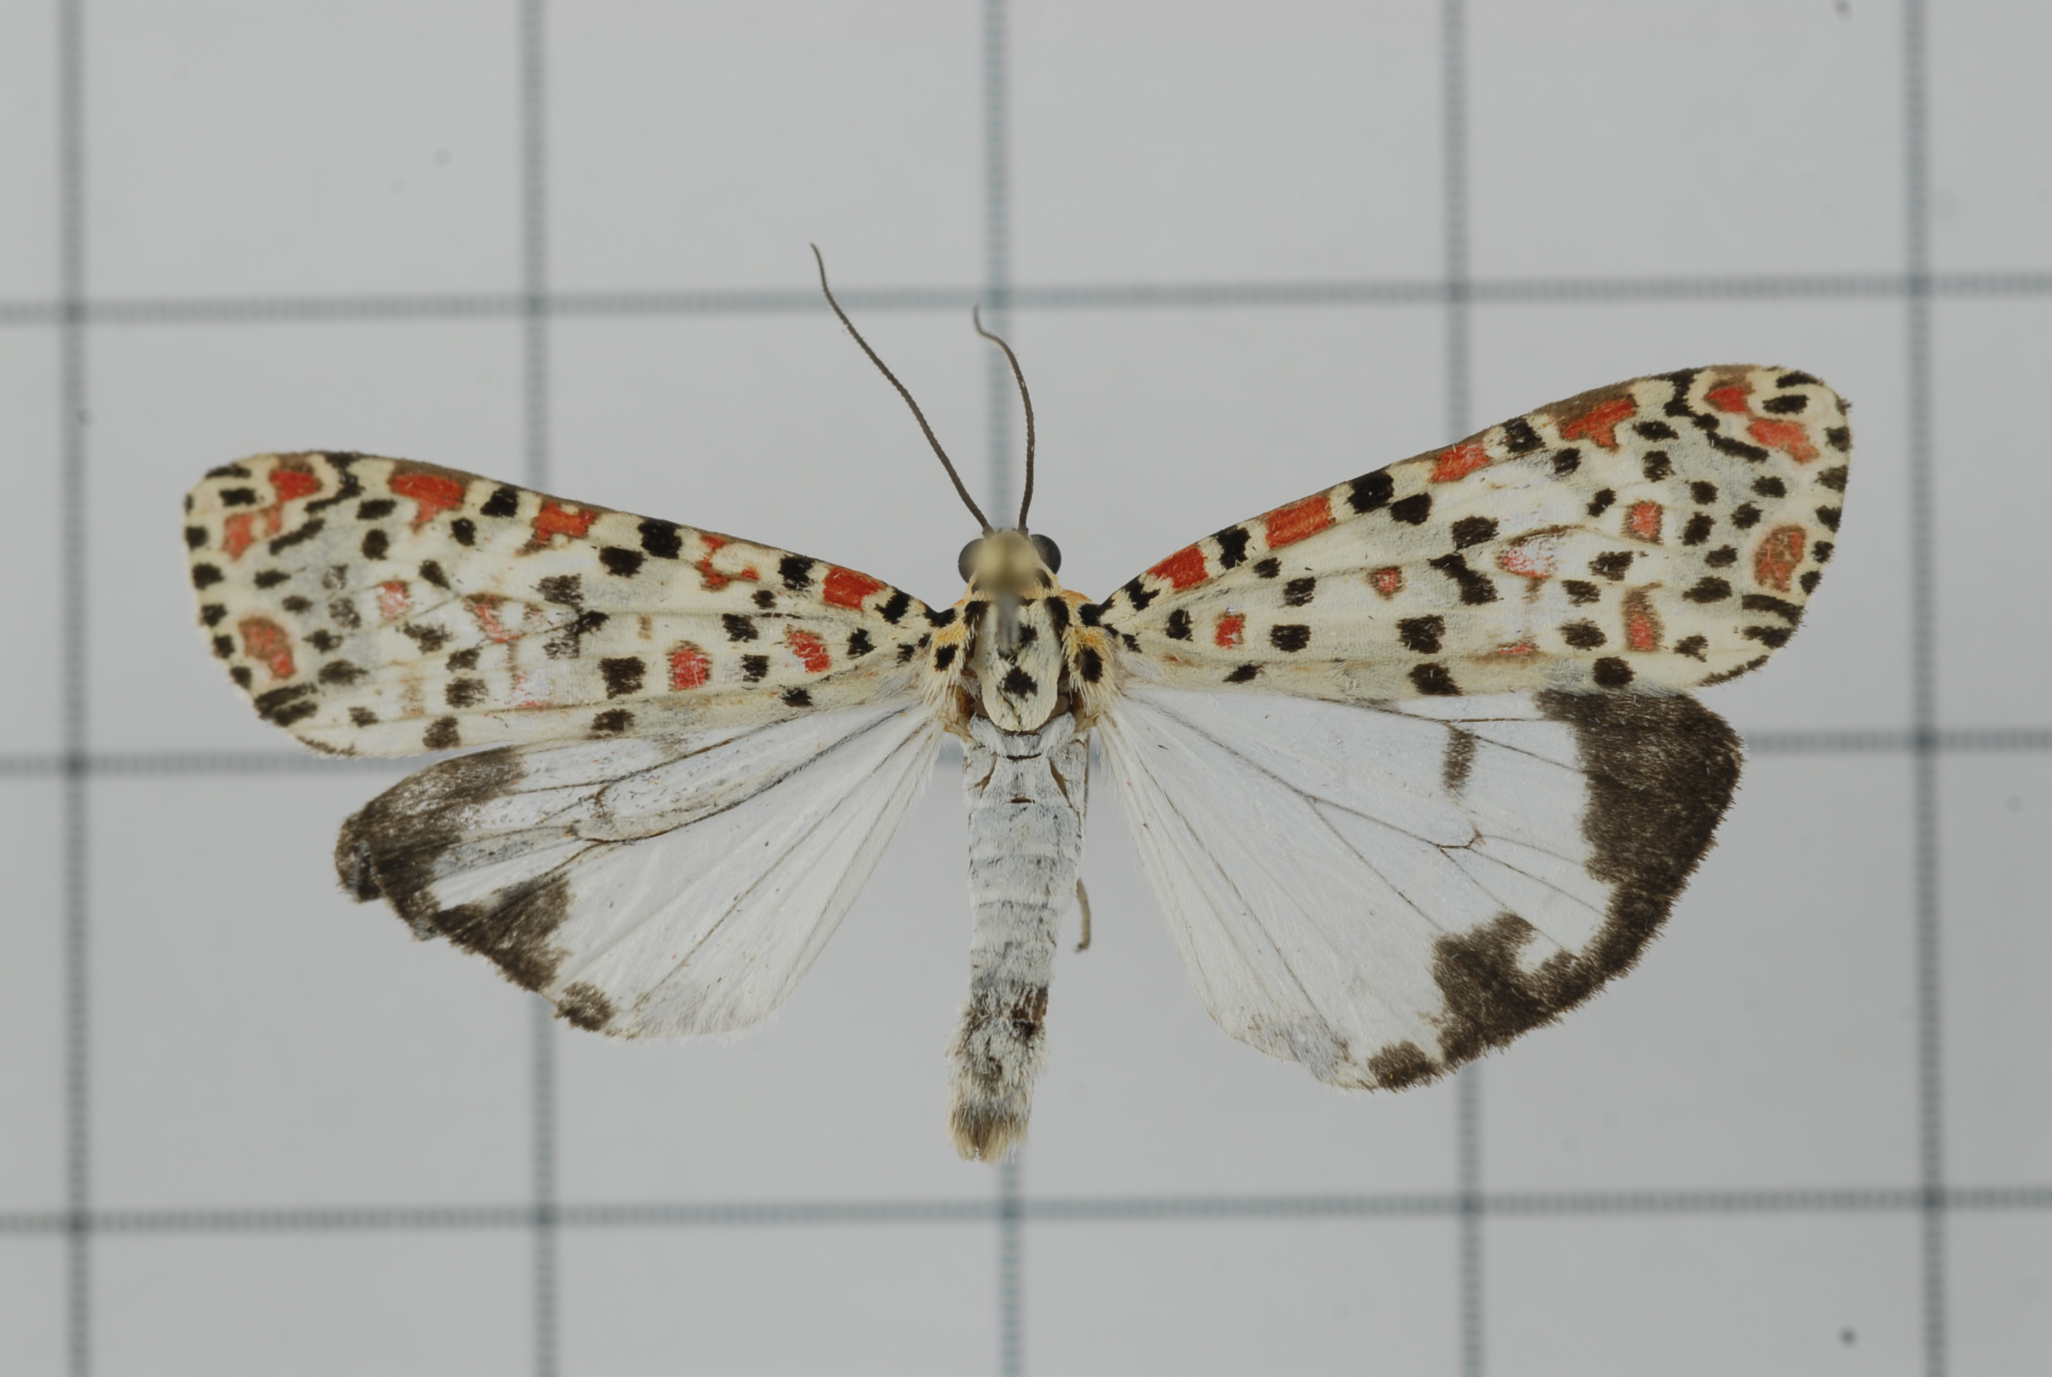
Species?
Utetheisa lotrix lotrix
